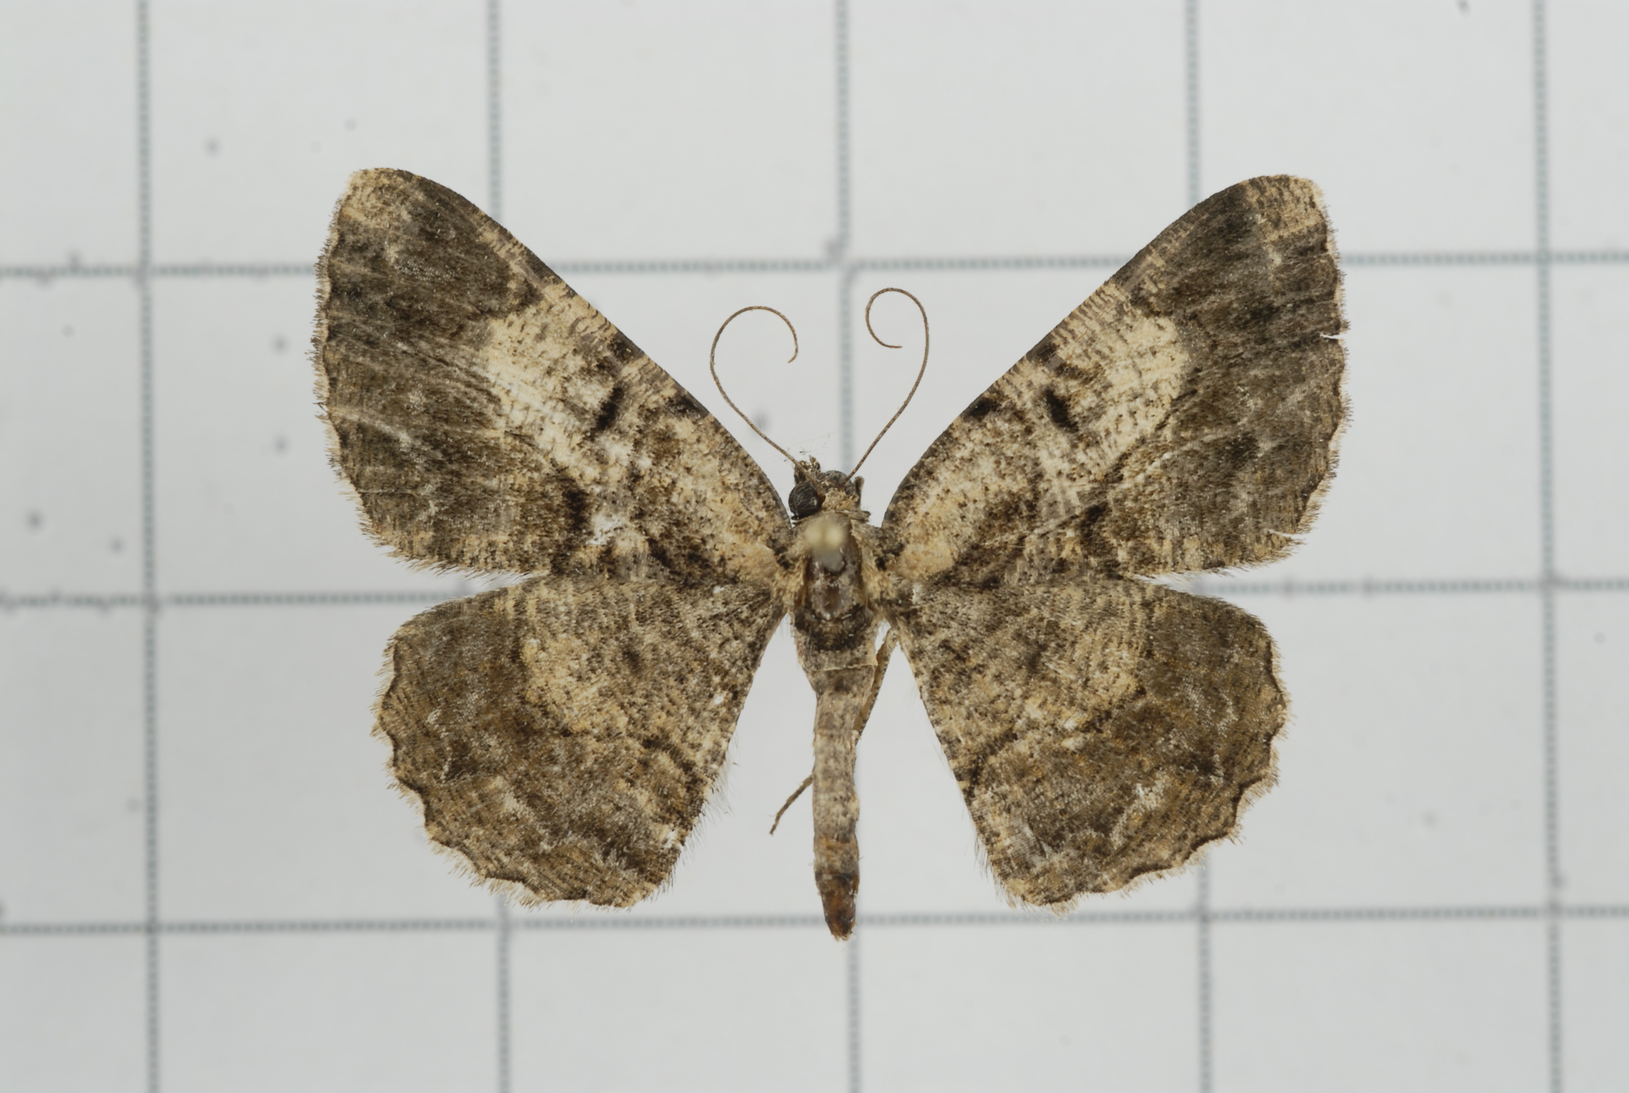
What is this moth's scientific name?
Psilalcis pulveraria
